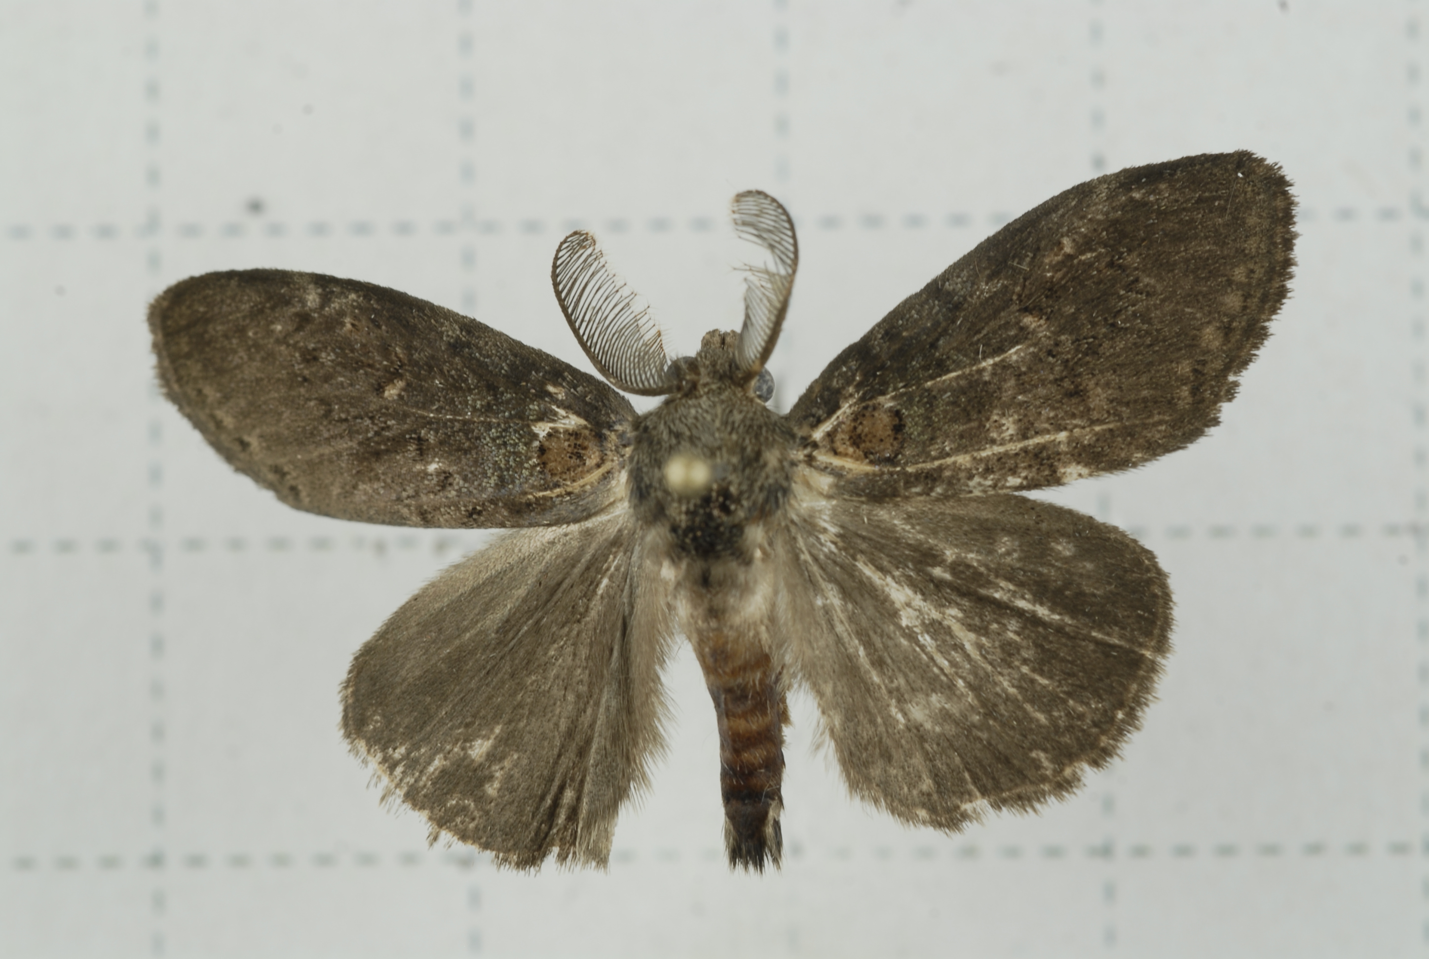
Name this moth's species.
Olene dudgeoni
